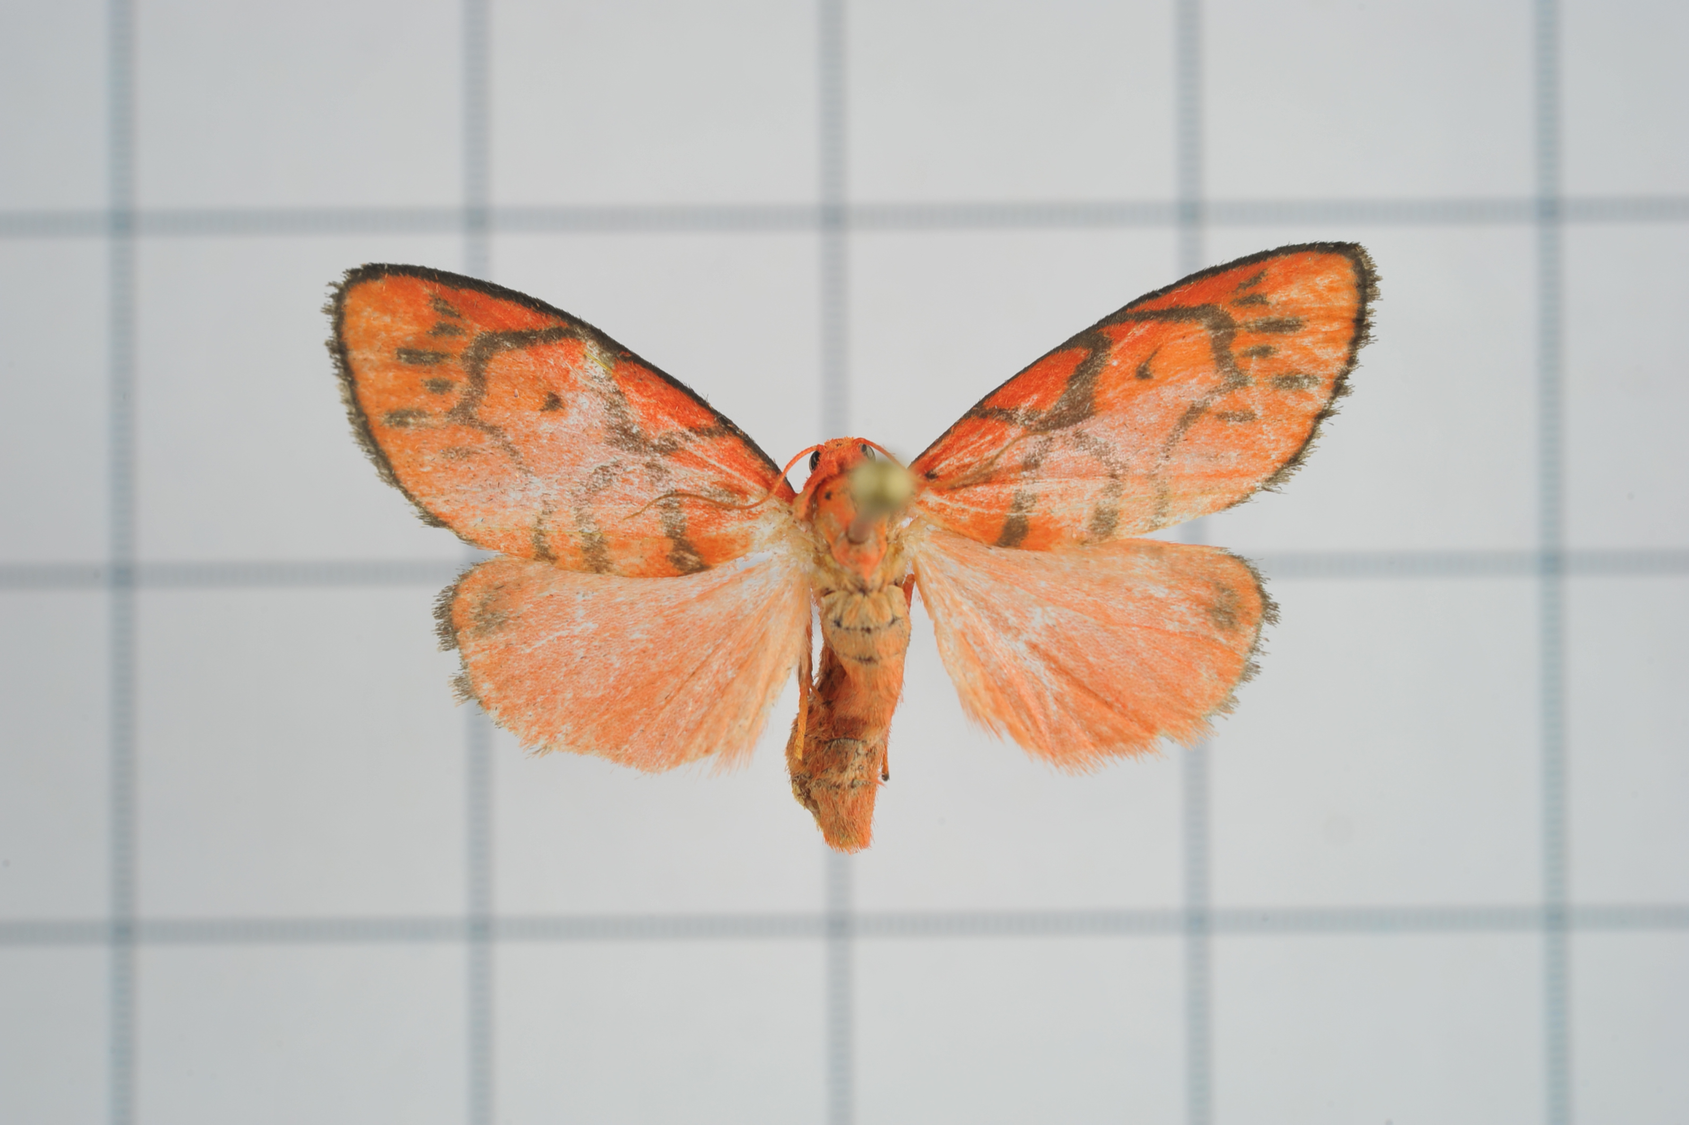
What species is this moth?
Conicornuta convexa
